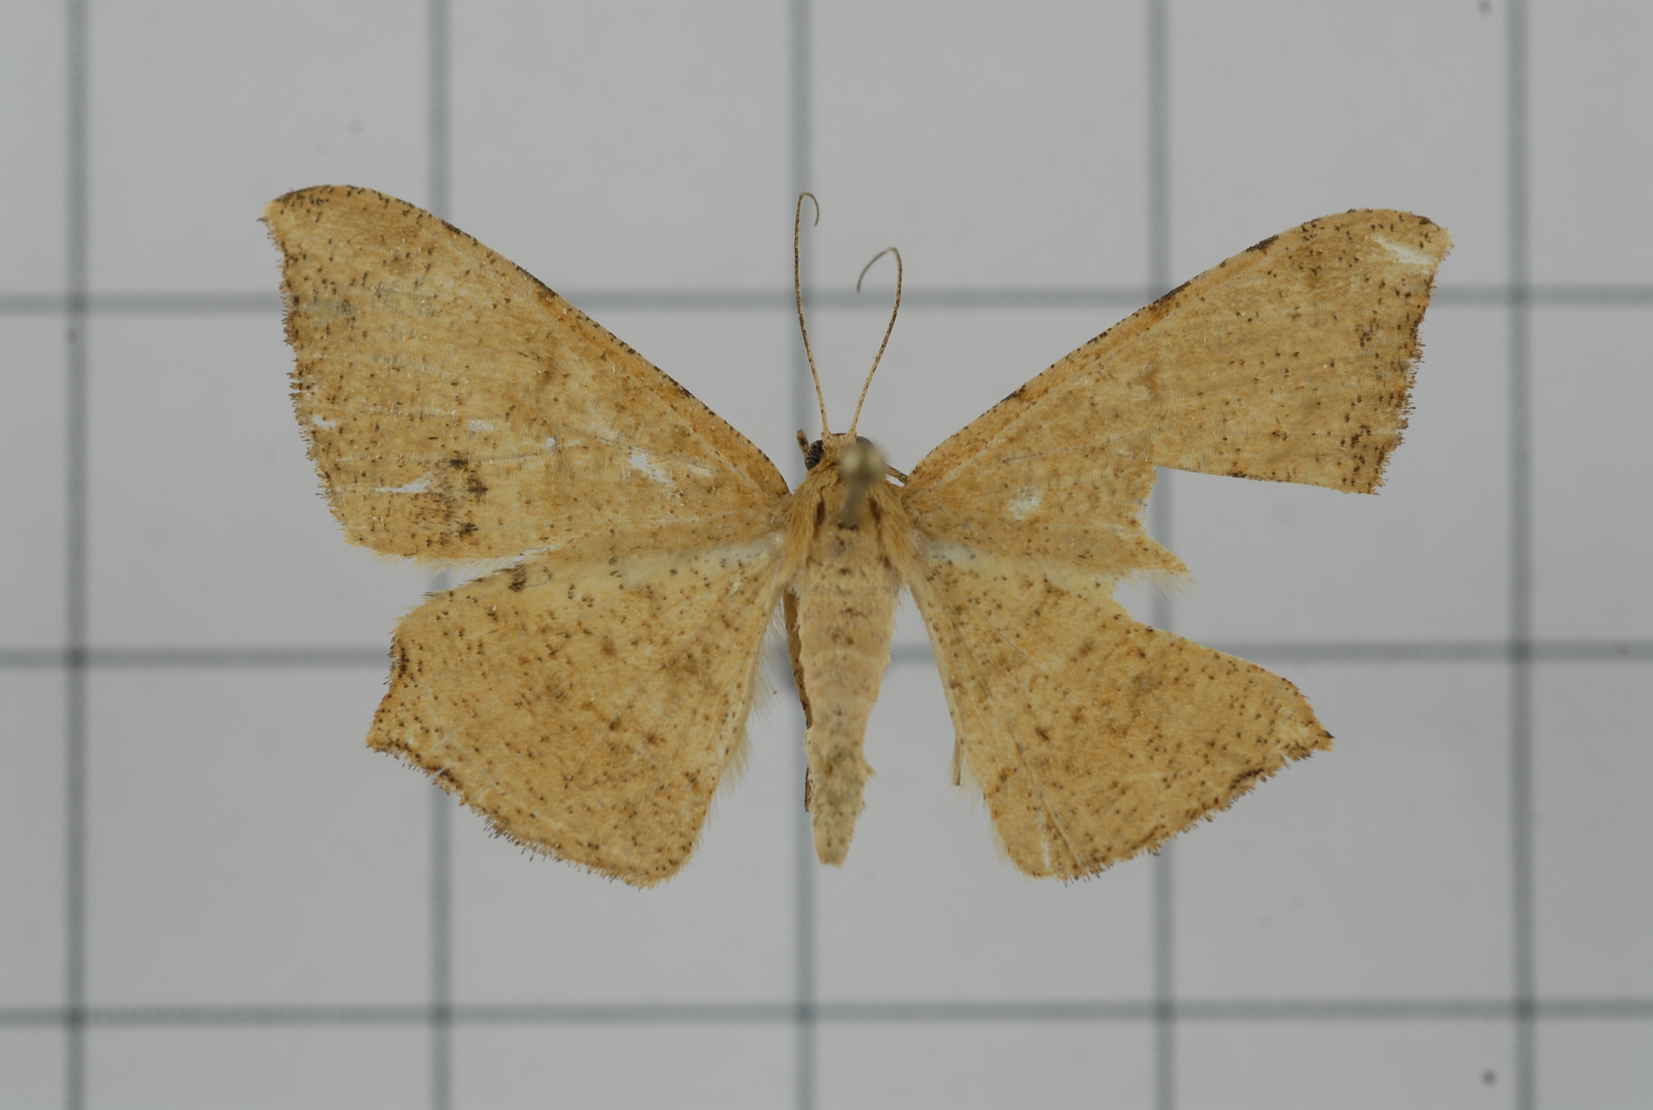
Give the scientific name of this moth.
Krananda falcata
